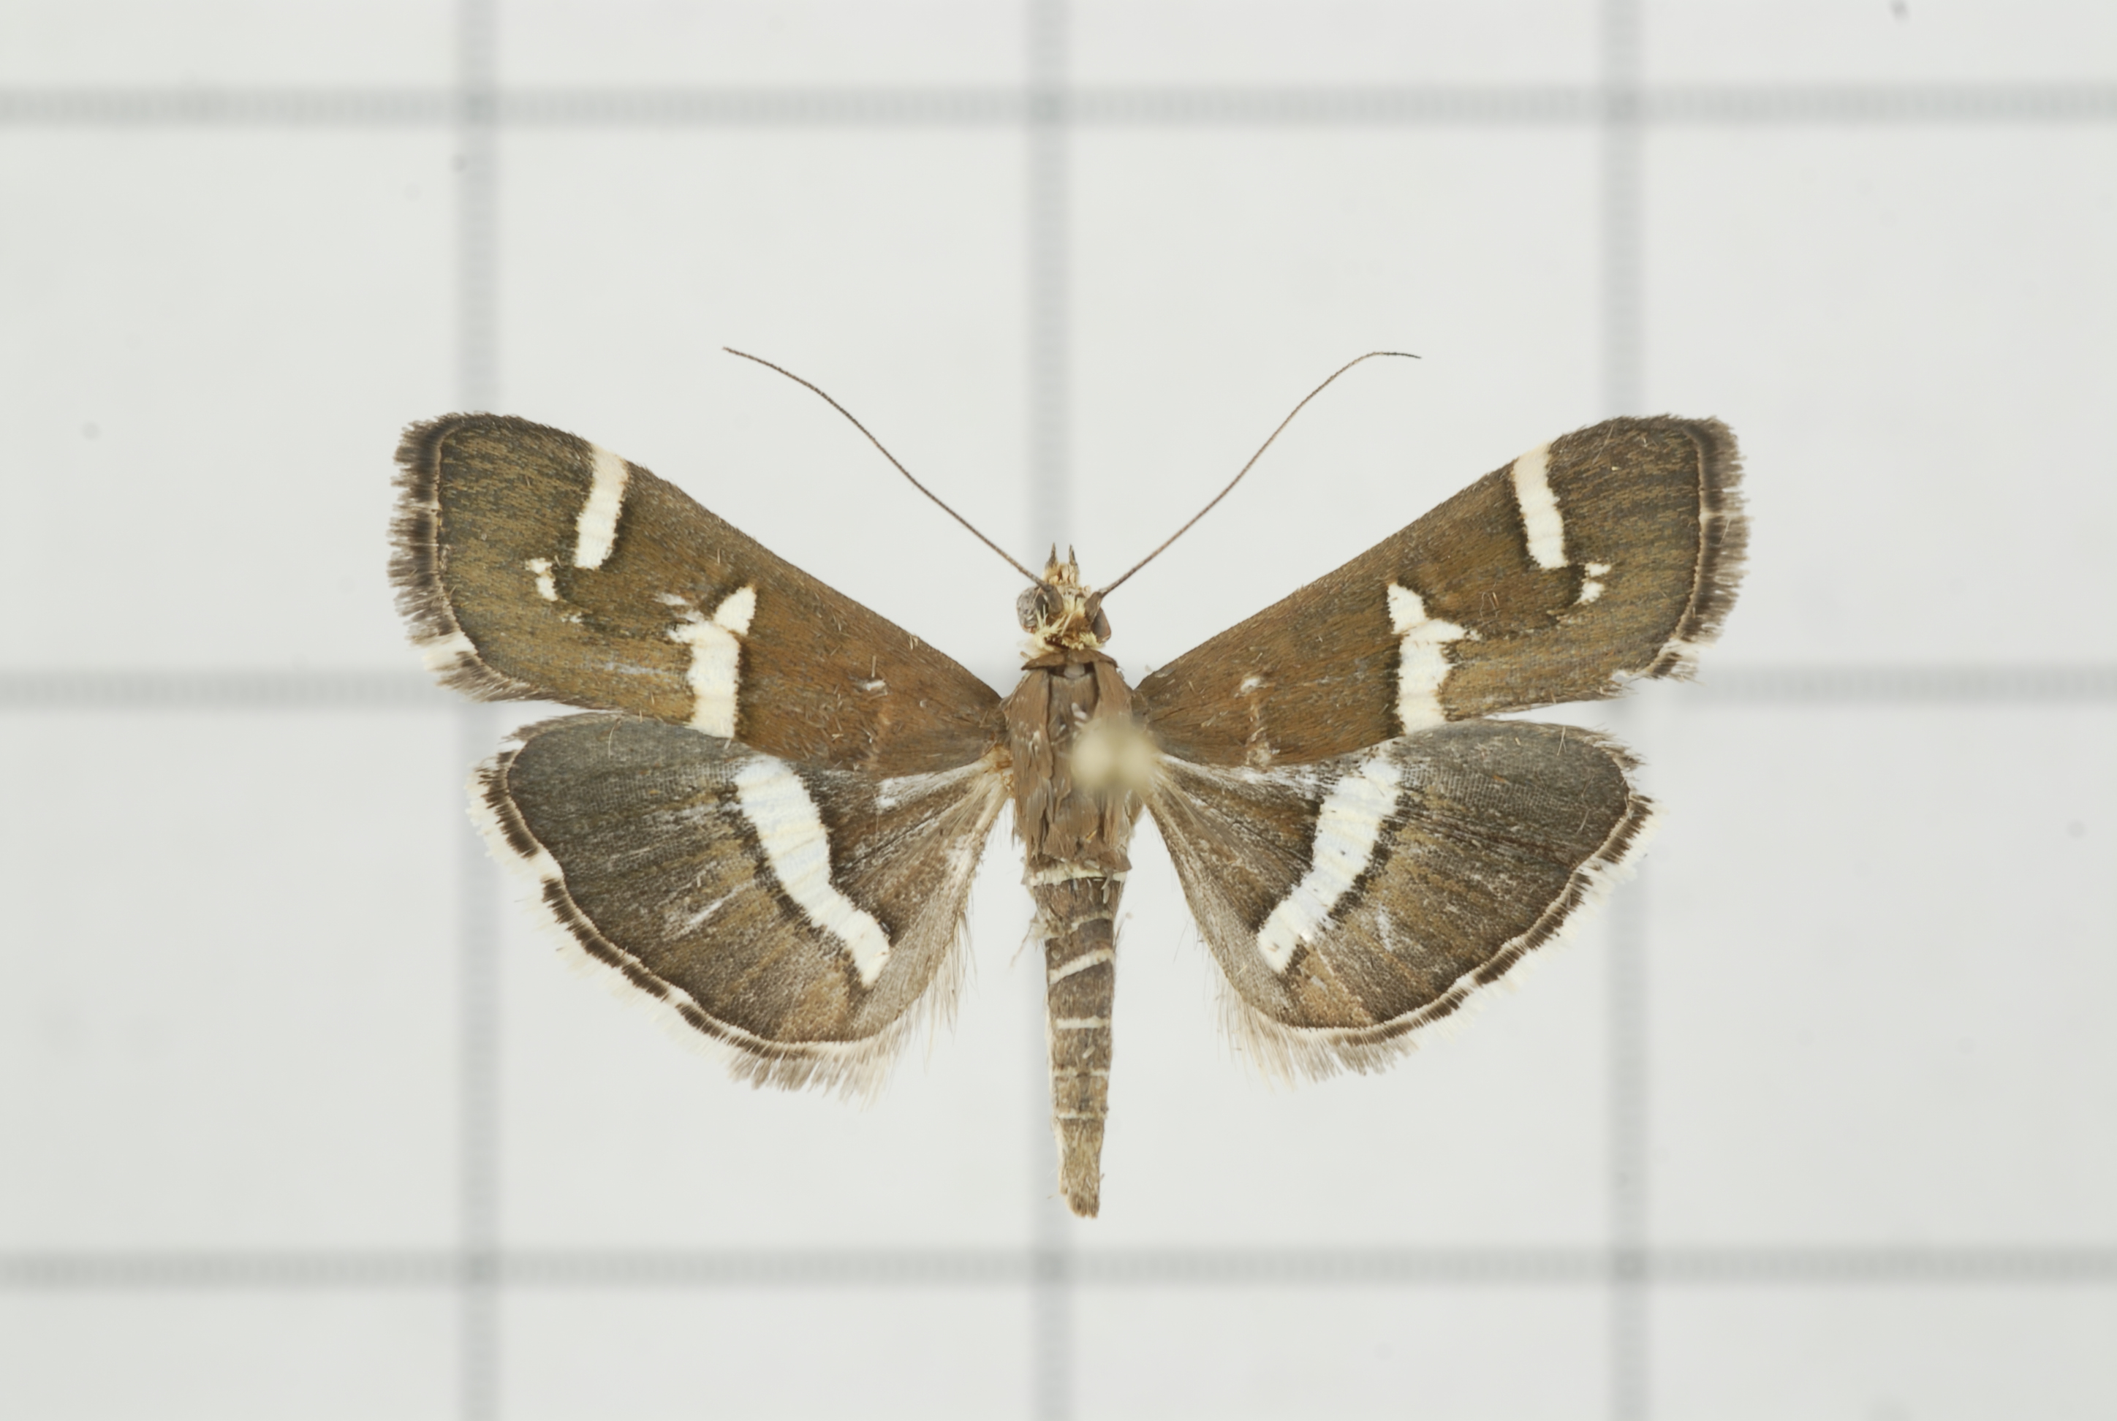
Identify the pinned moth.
Spoladea recurvalis
